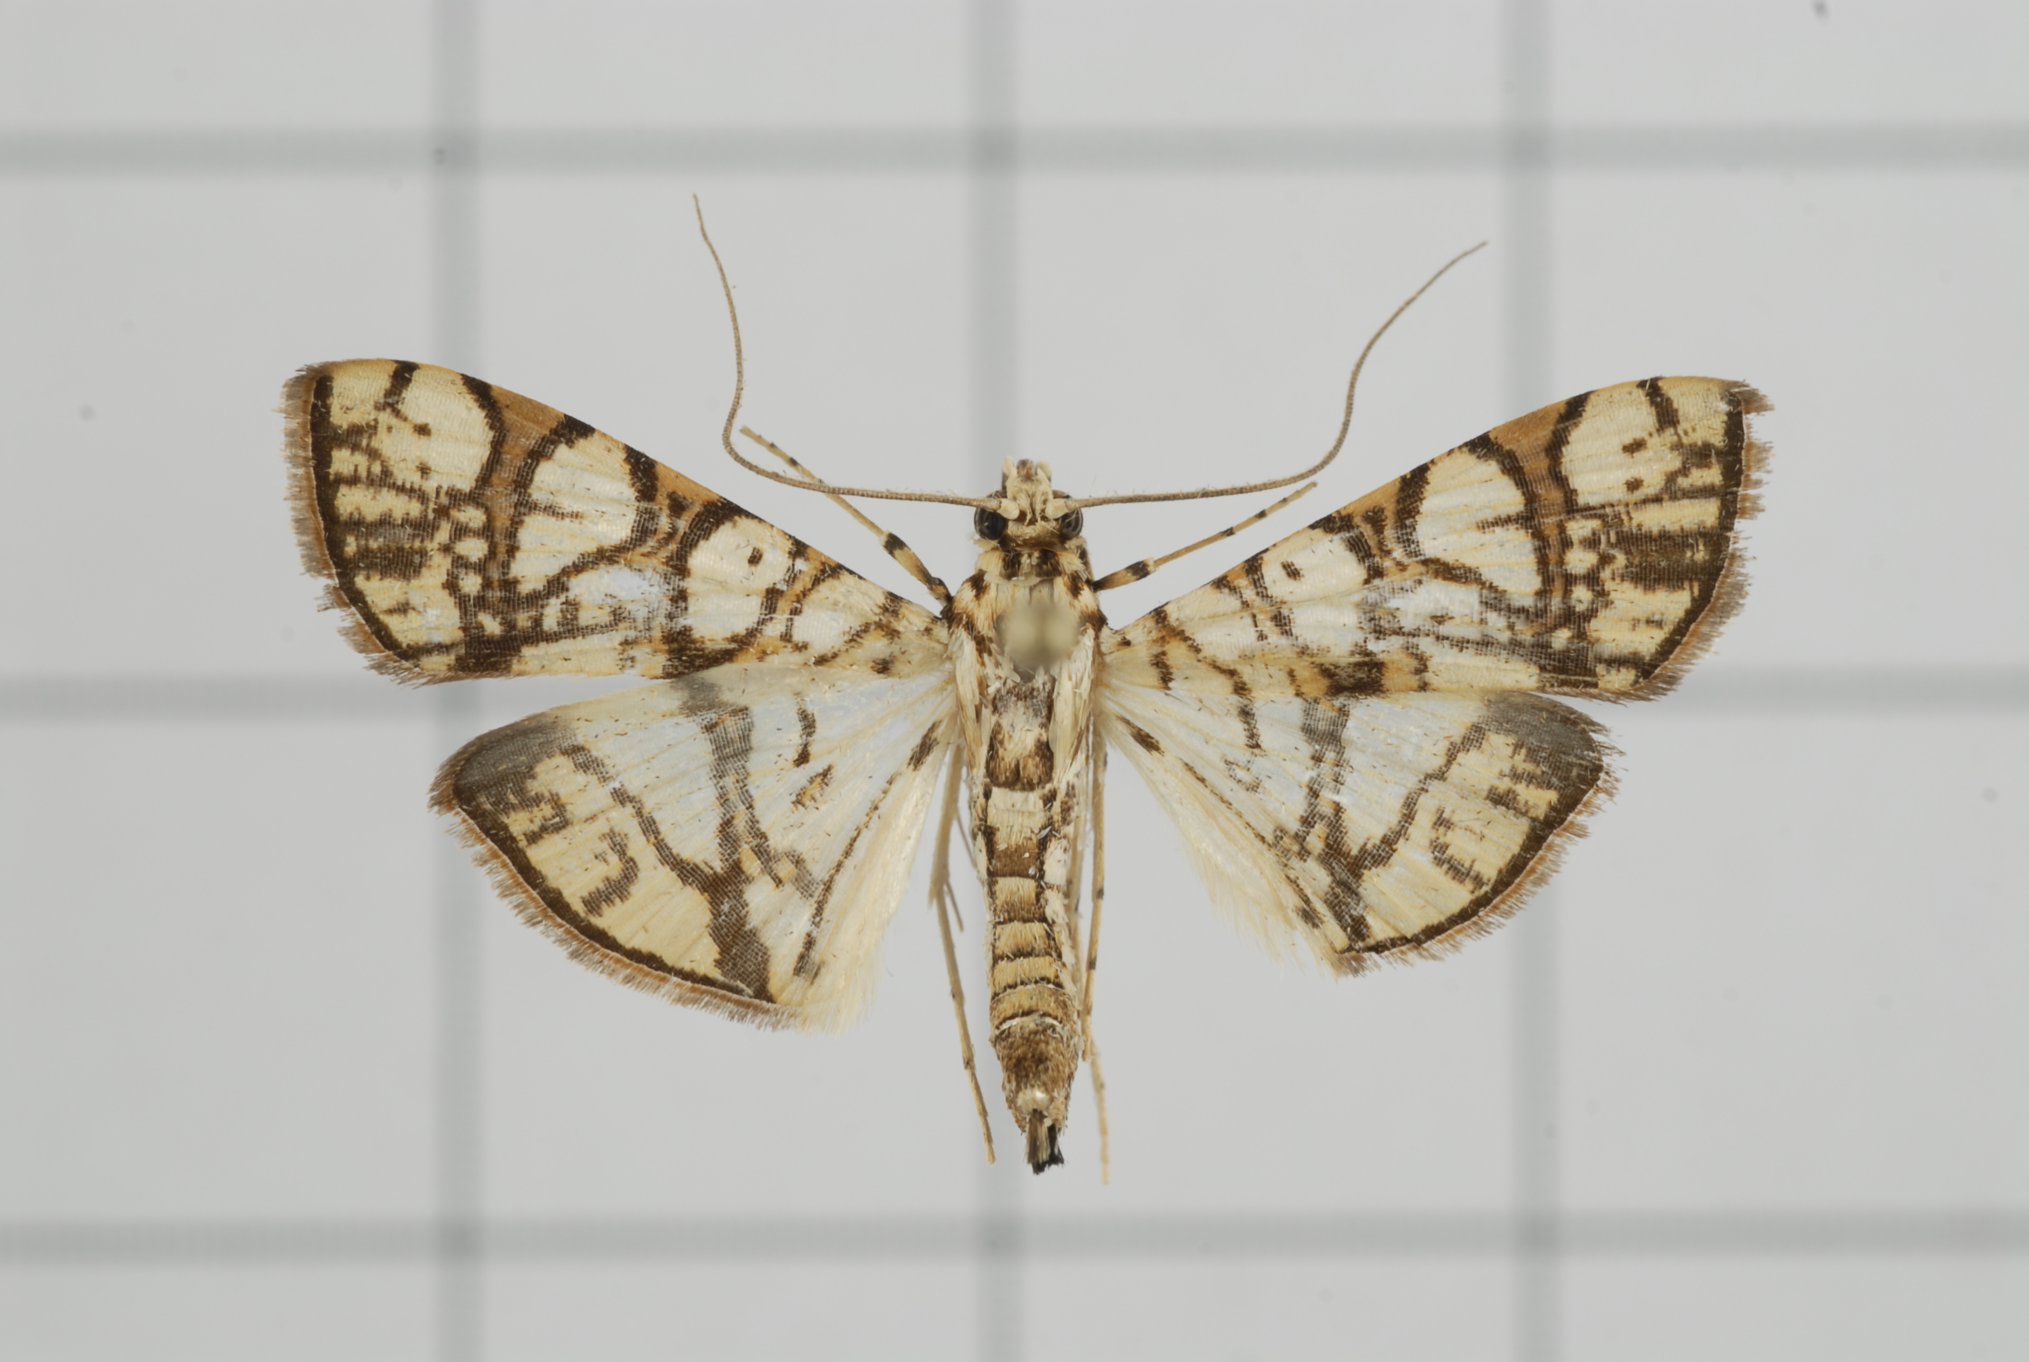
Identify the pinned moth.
Glyphodes caesalis
